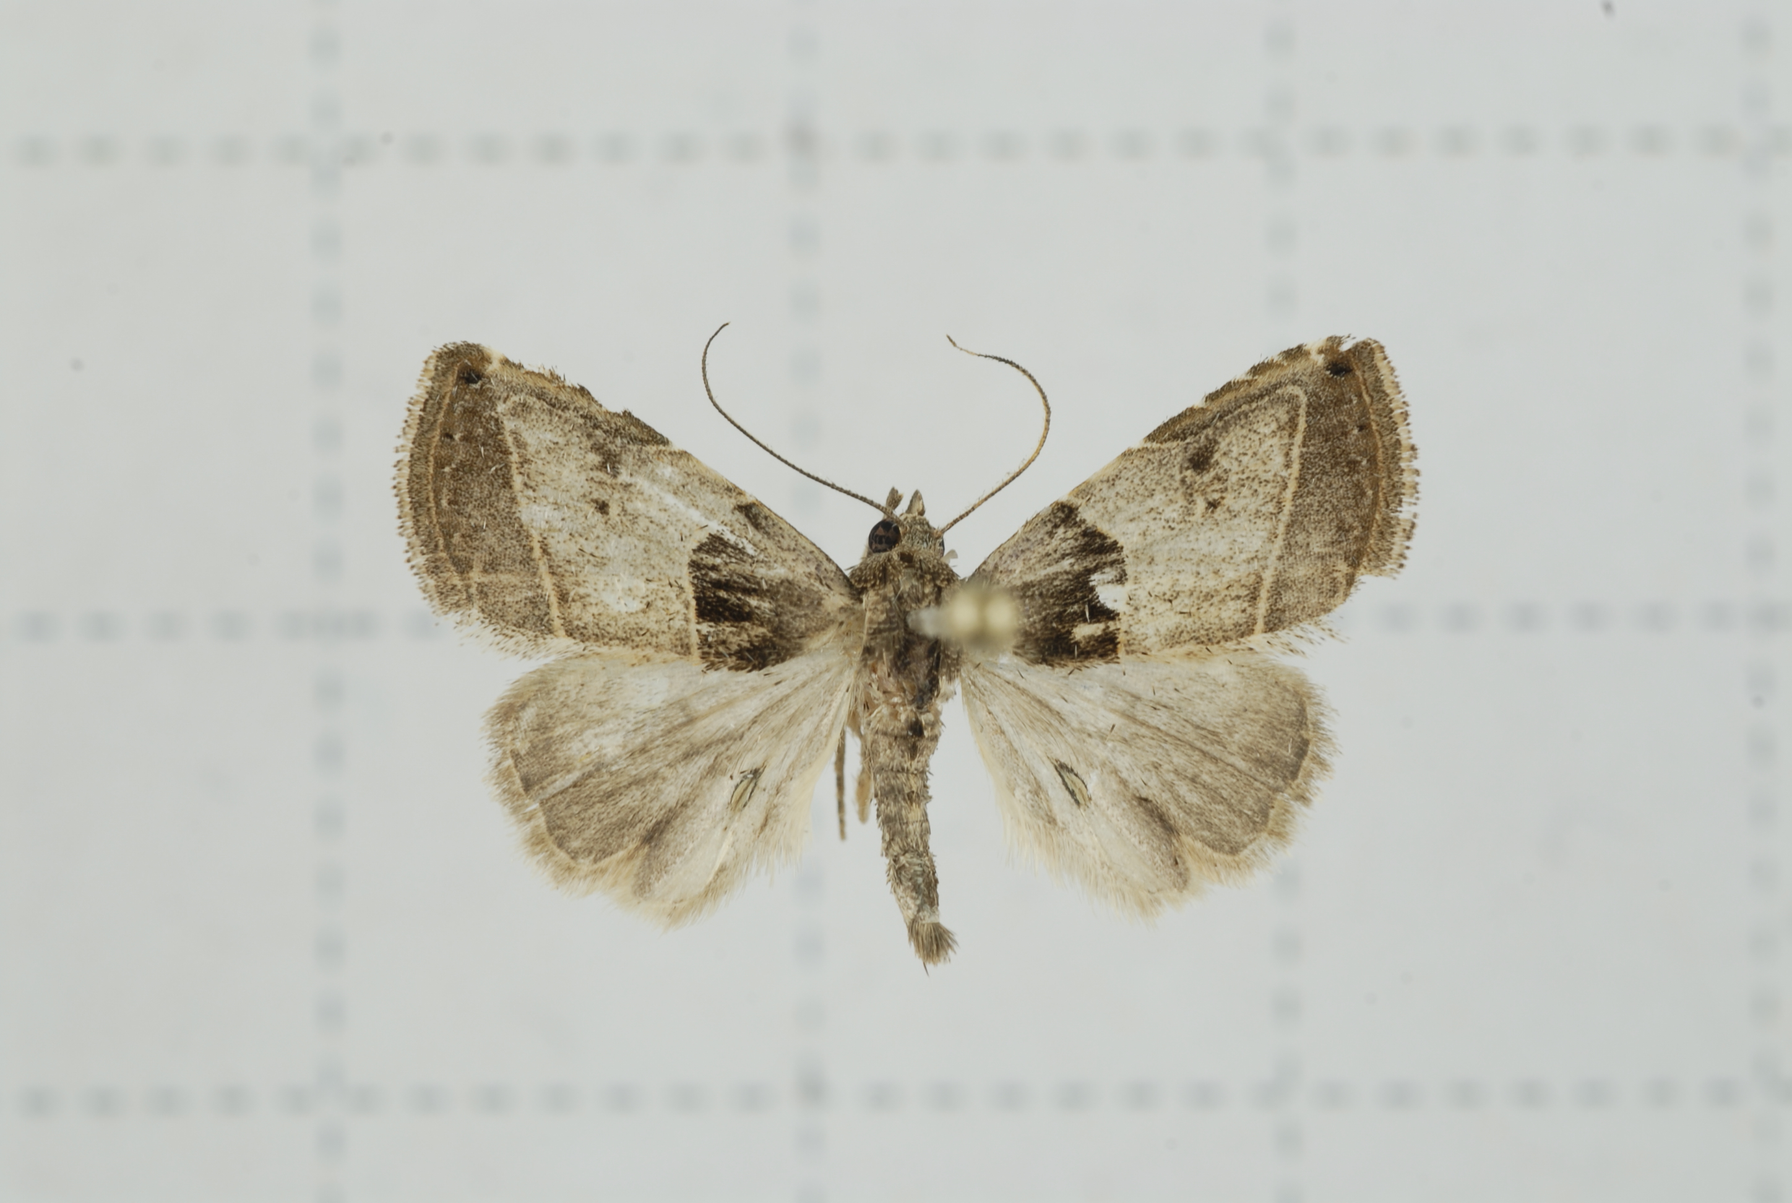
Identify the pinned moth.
Rivula basalis
